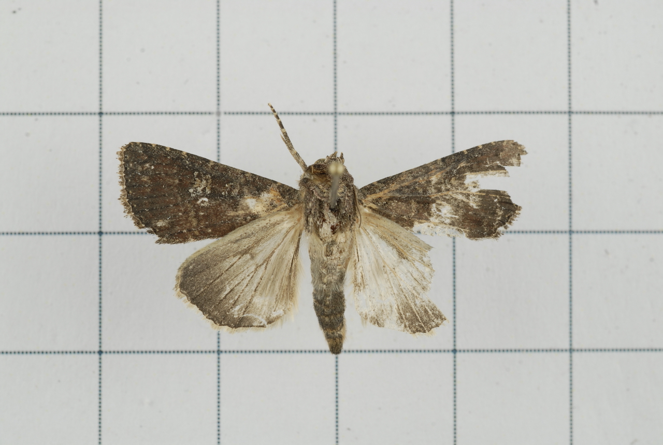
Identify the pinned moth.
Condica illecta
